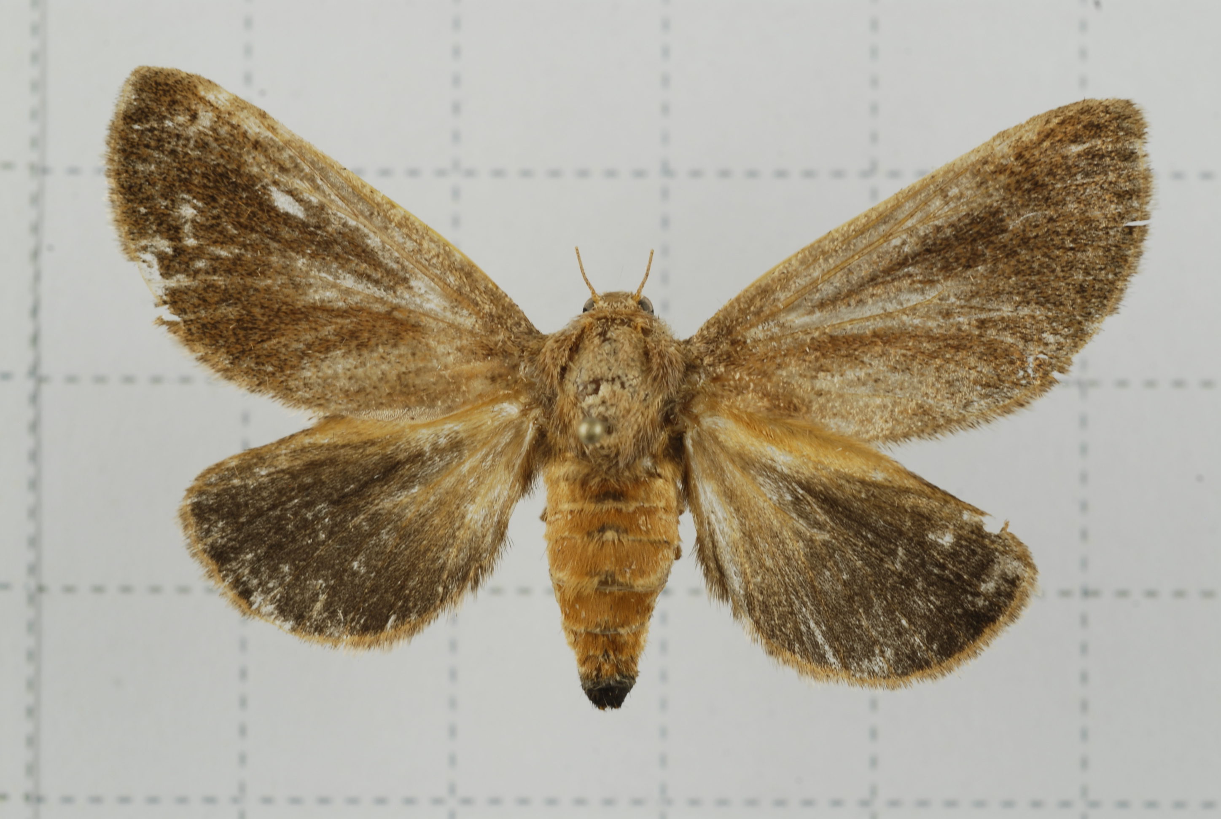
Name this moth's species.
Scopelodes contractus
